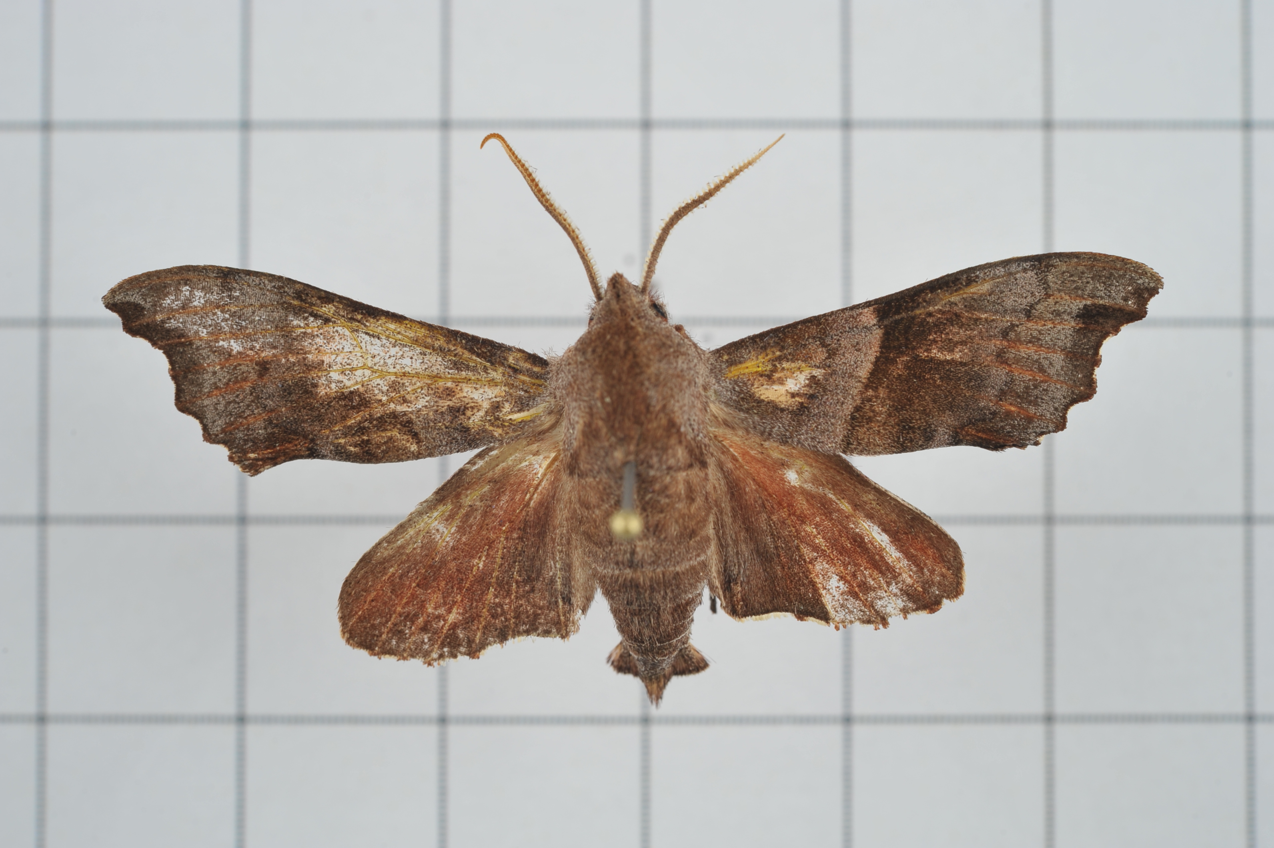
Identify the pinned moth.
Cypoides chinensis
